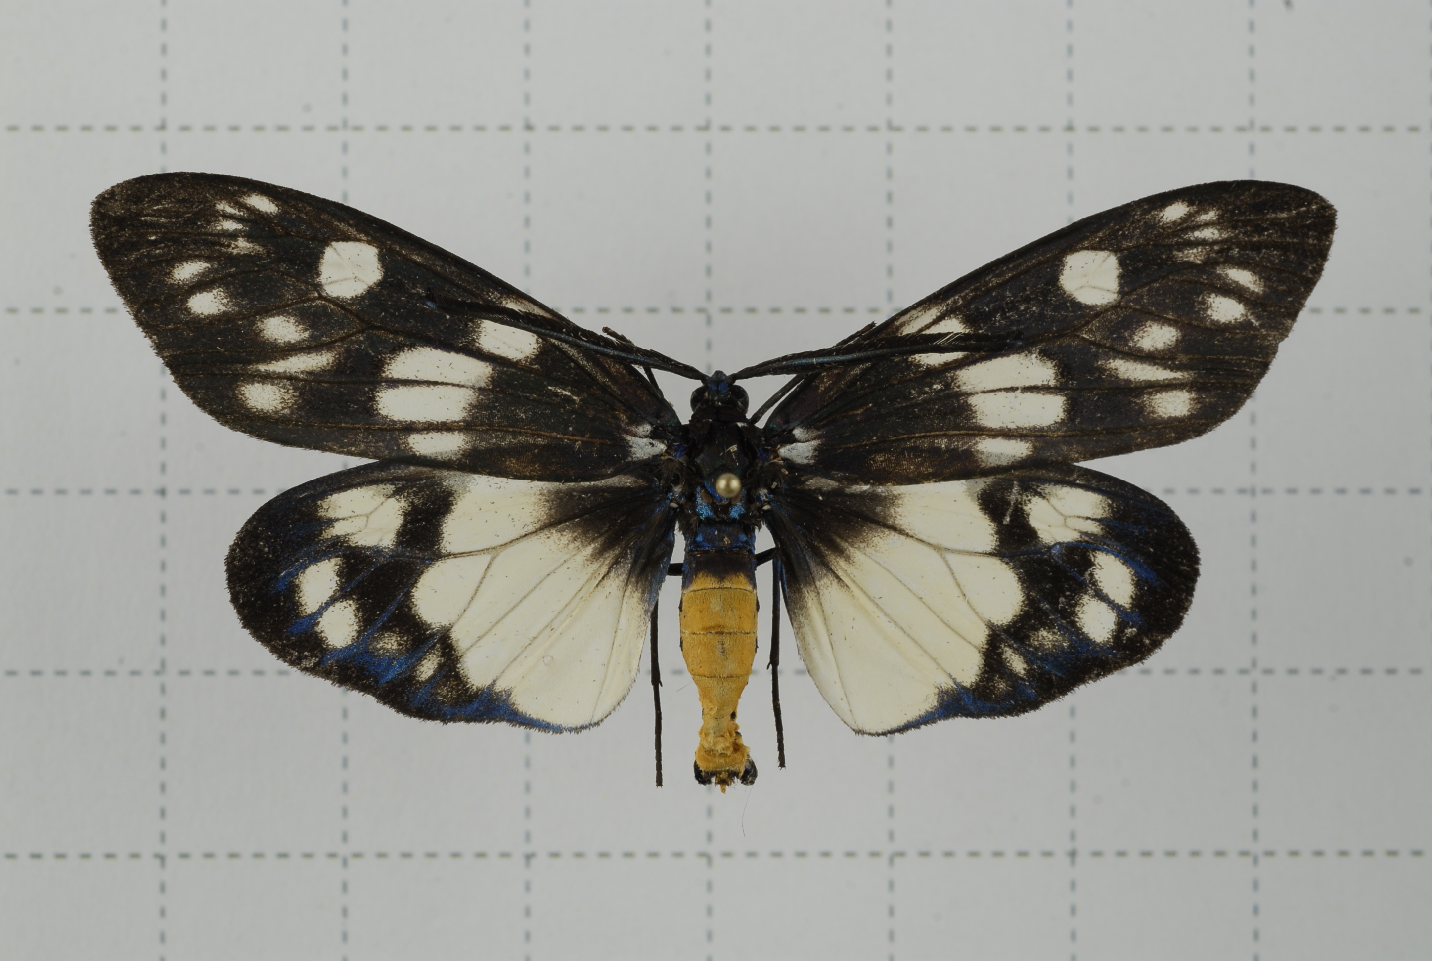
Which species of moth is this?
Eterusia aedea formosana
